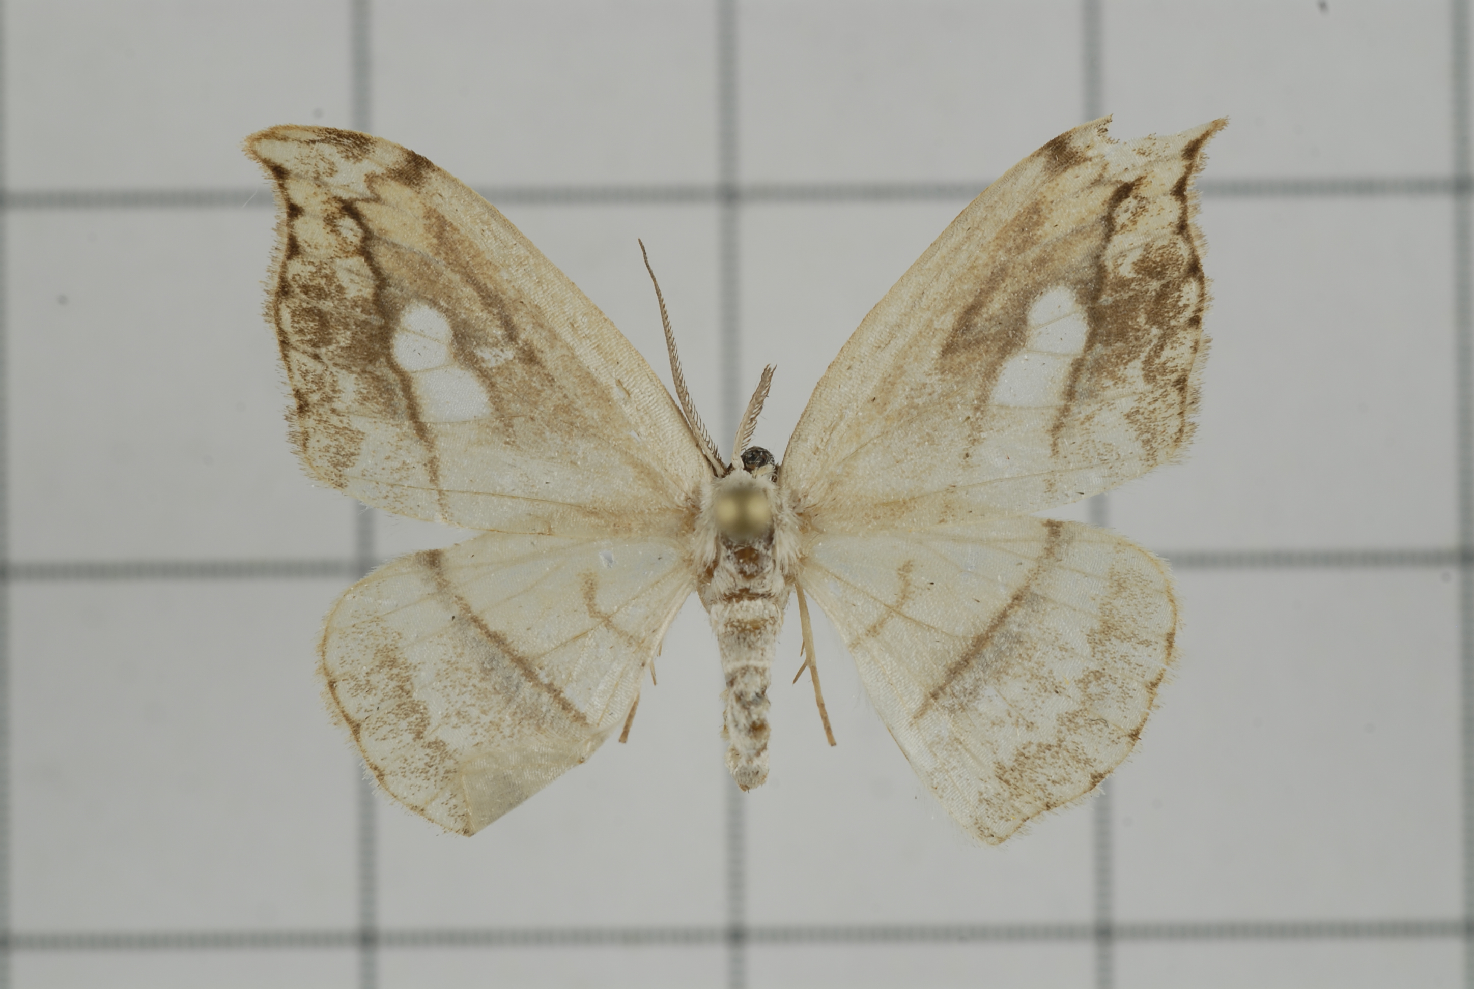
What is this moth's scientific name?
Leucoblepsis fenestraria fenestraria
